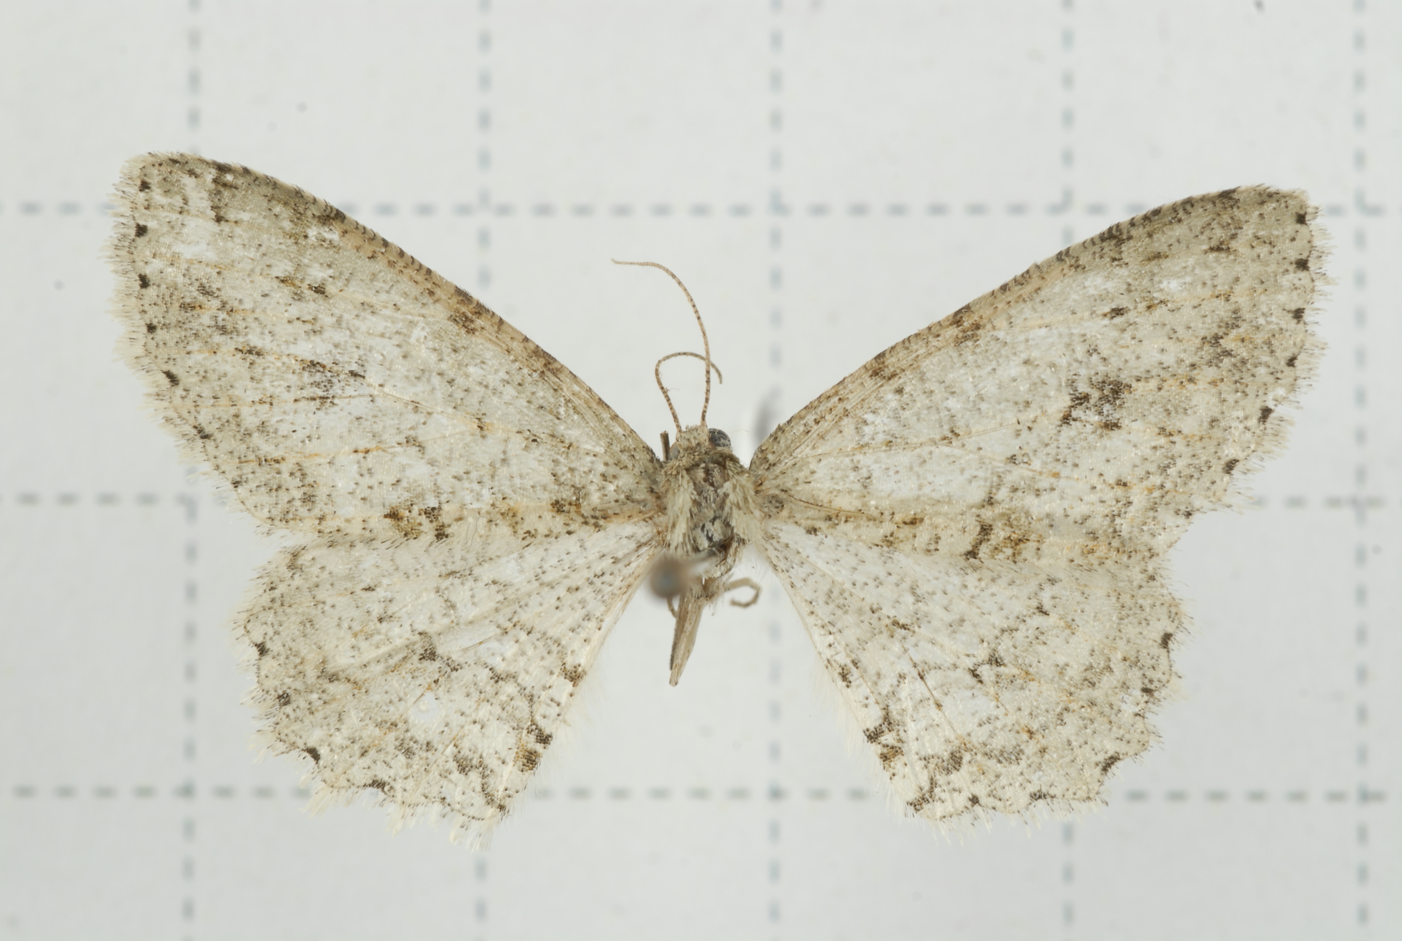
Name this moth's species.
Ectropis arizanensis
